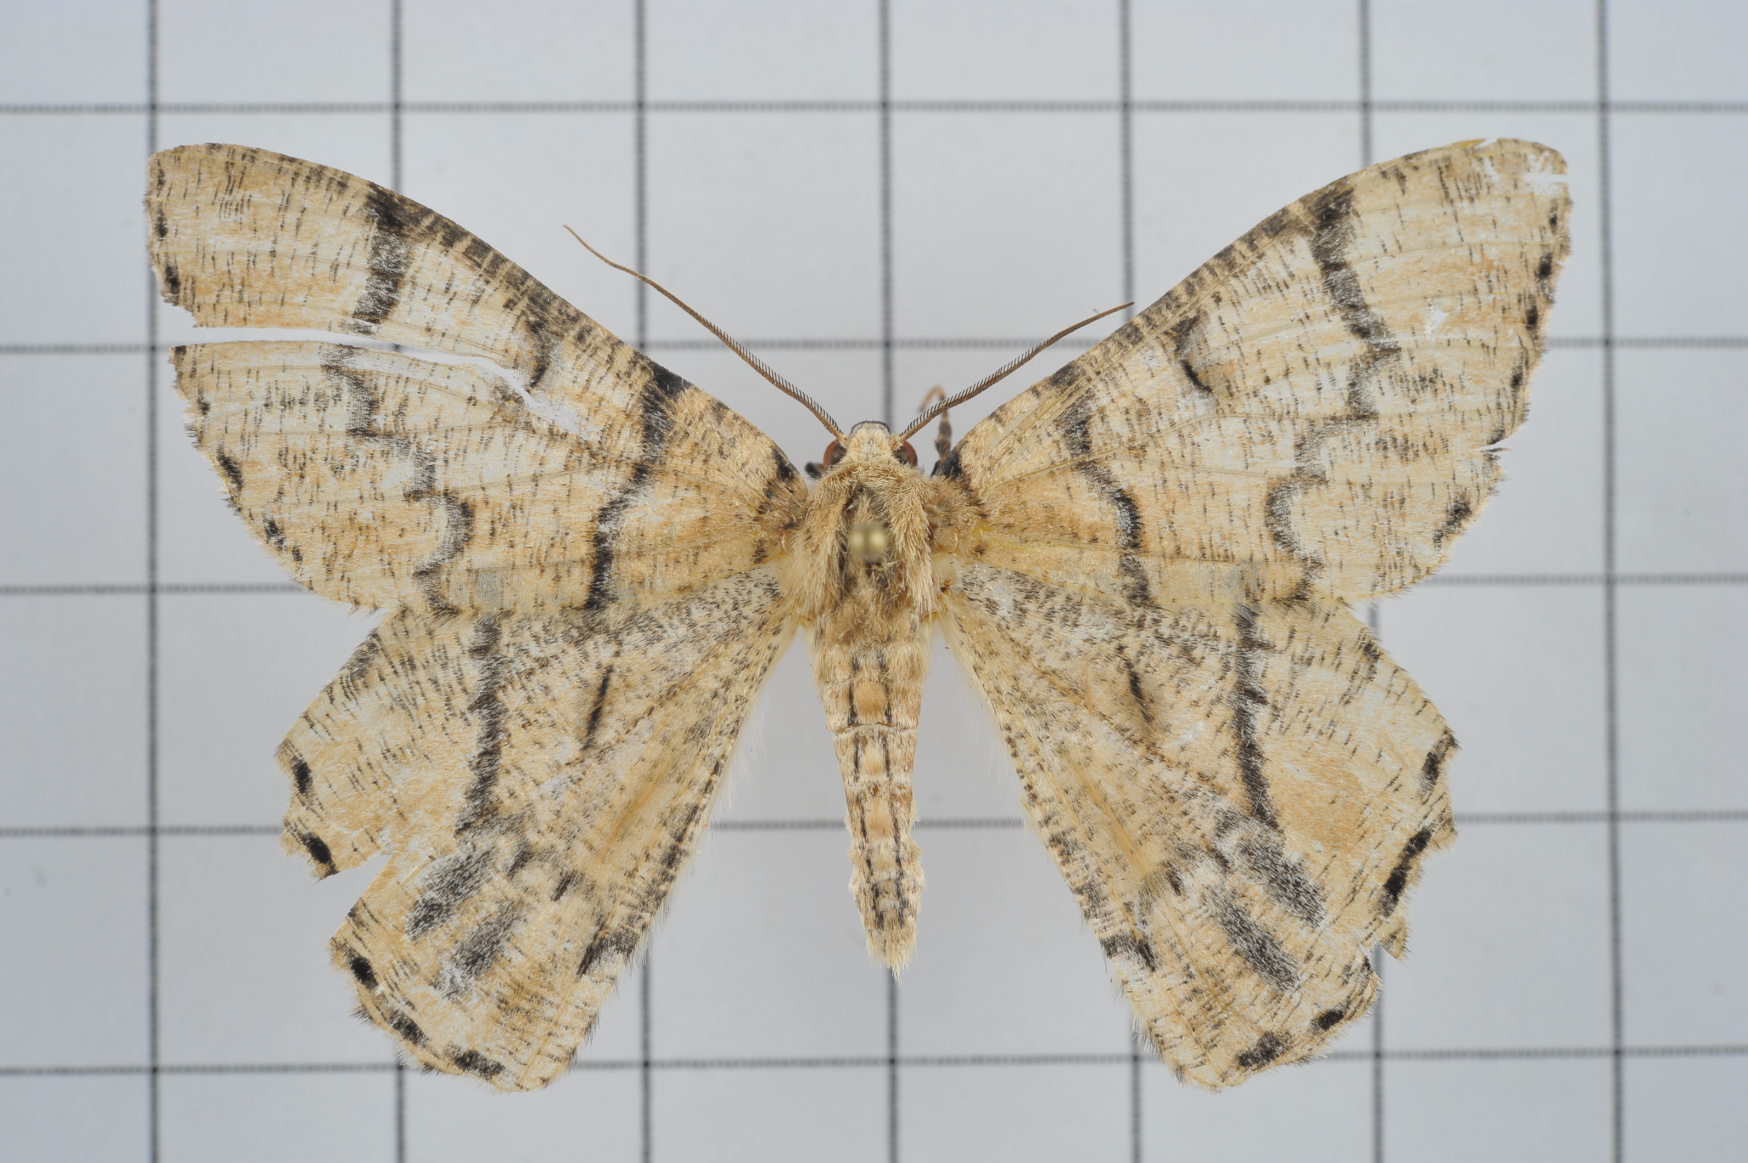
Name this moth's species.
Lophophelma iterans onerosus
